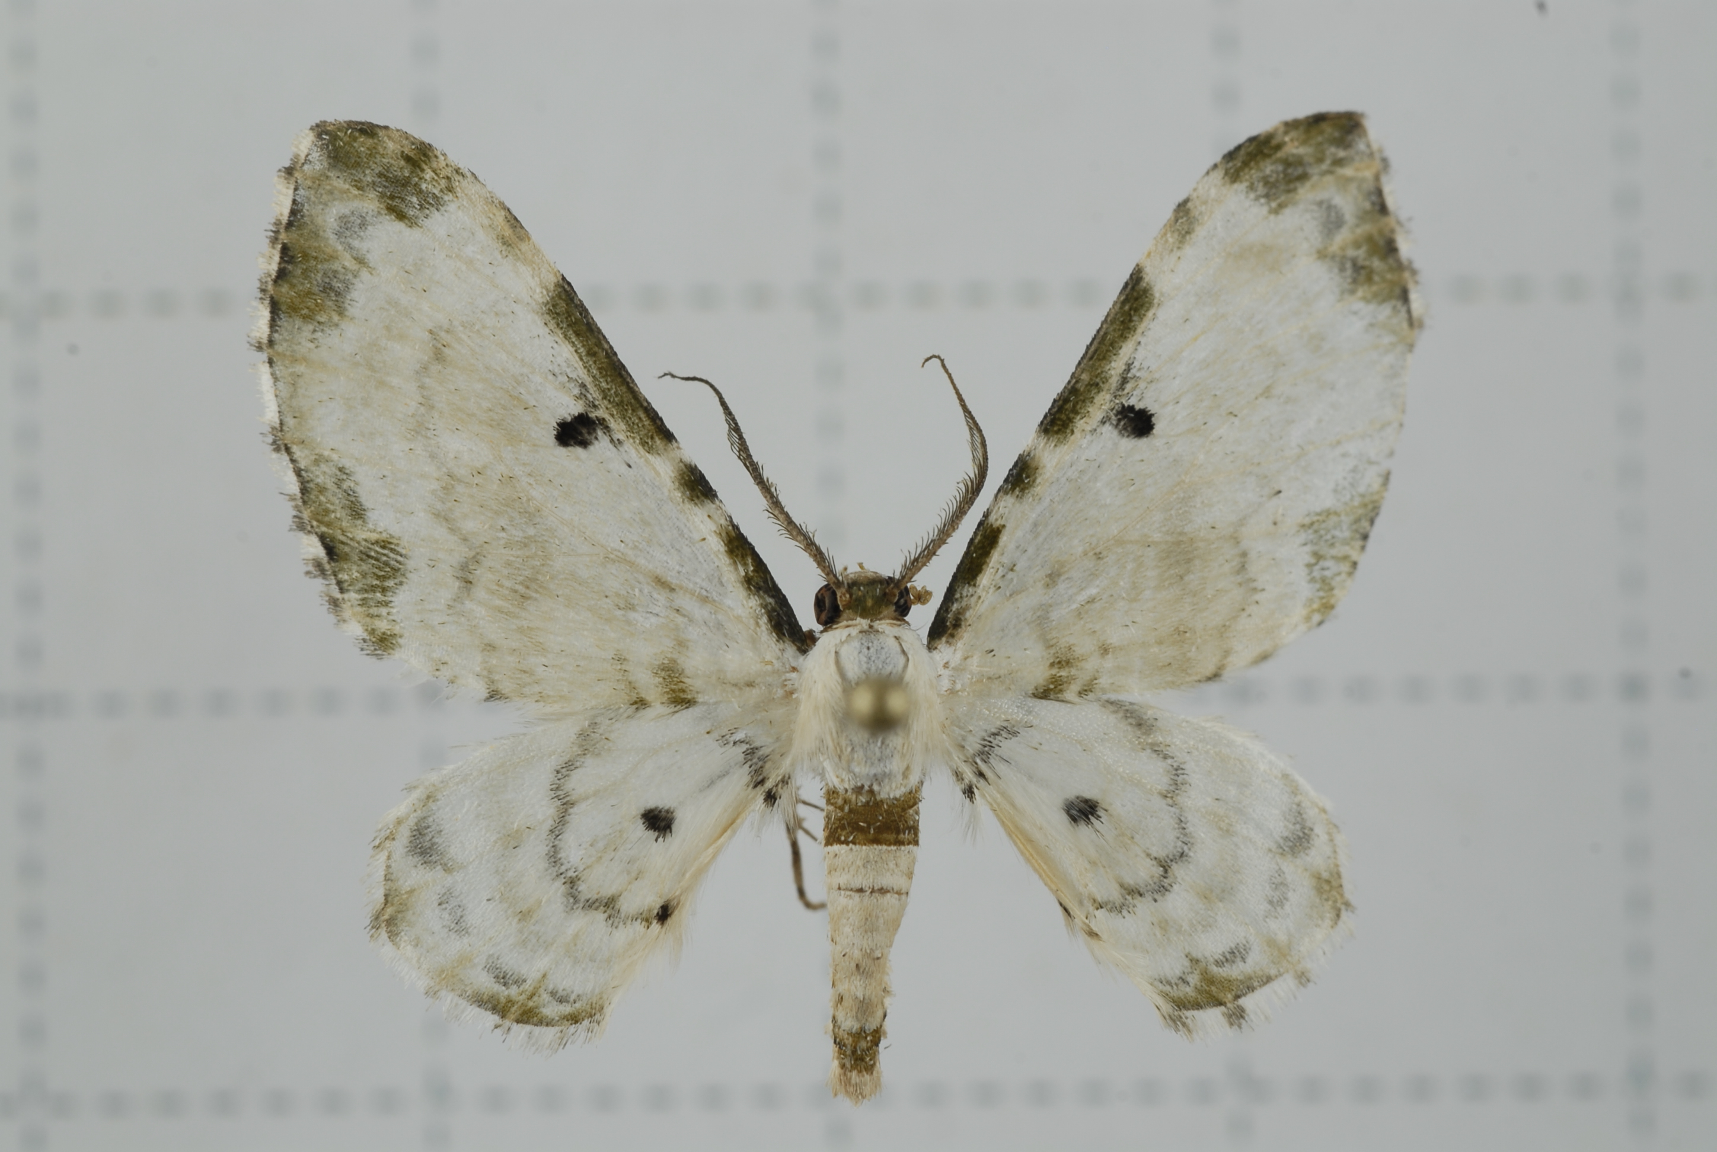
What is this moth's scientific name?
Tyloptera bella ogatai
